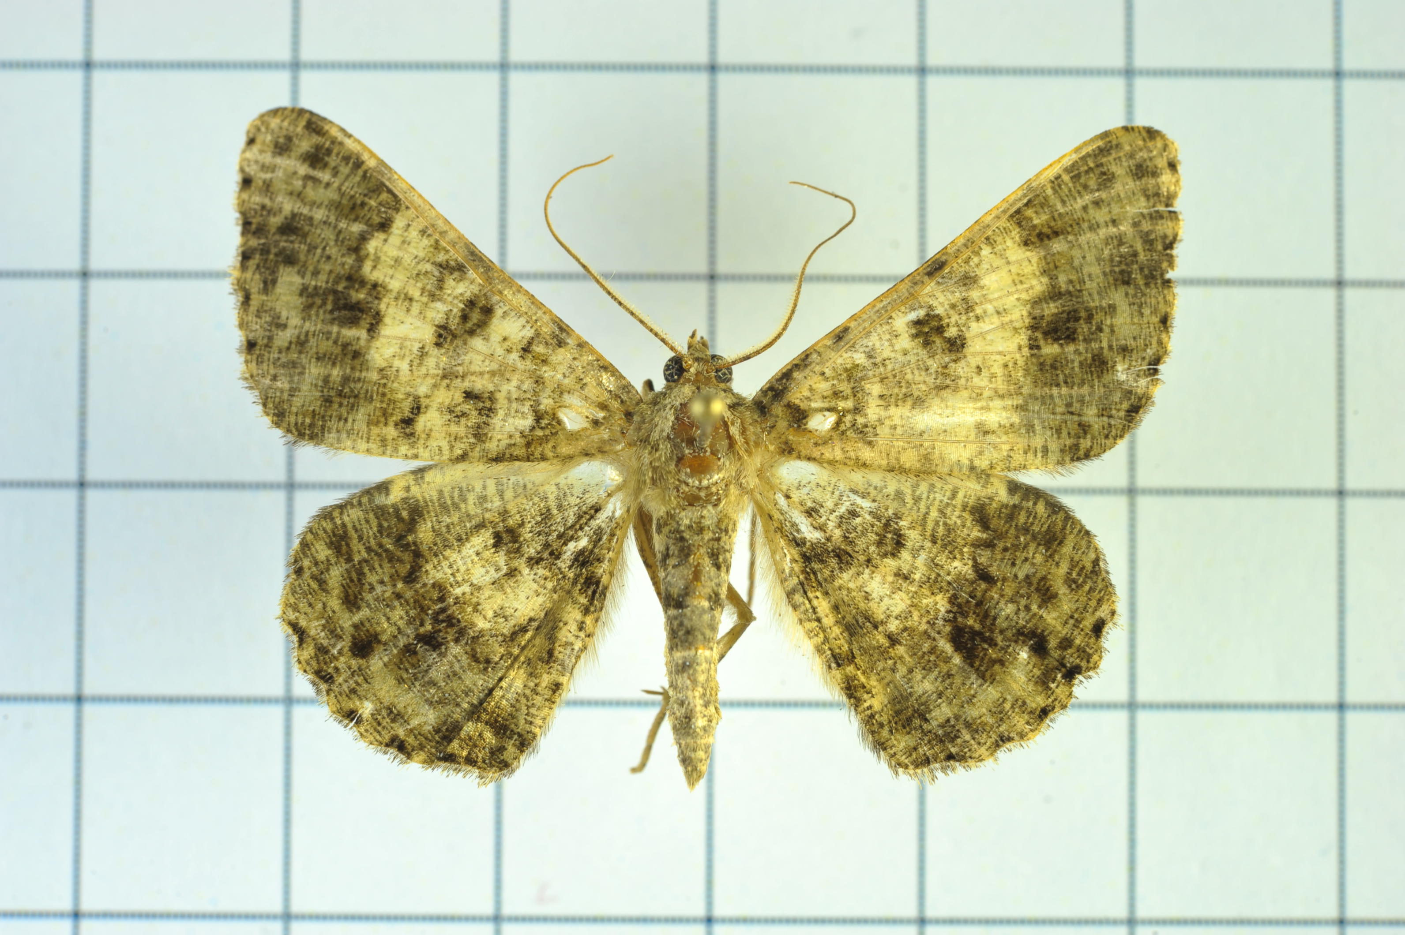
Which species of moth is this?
Racotis boarmiaria
